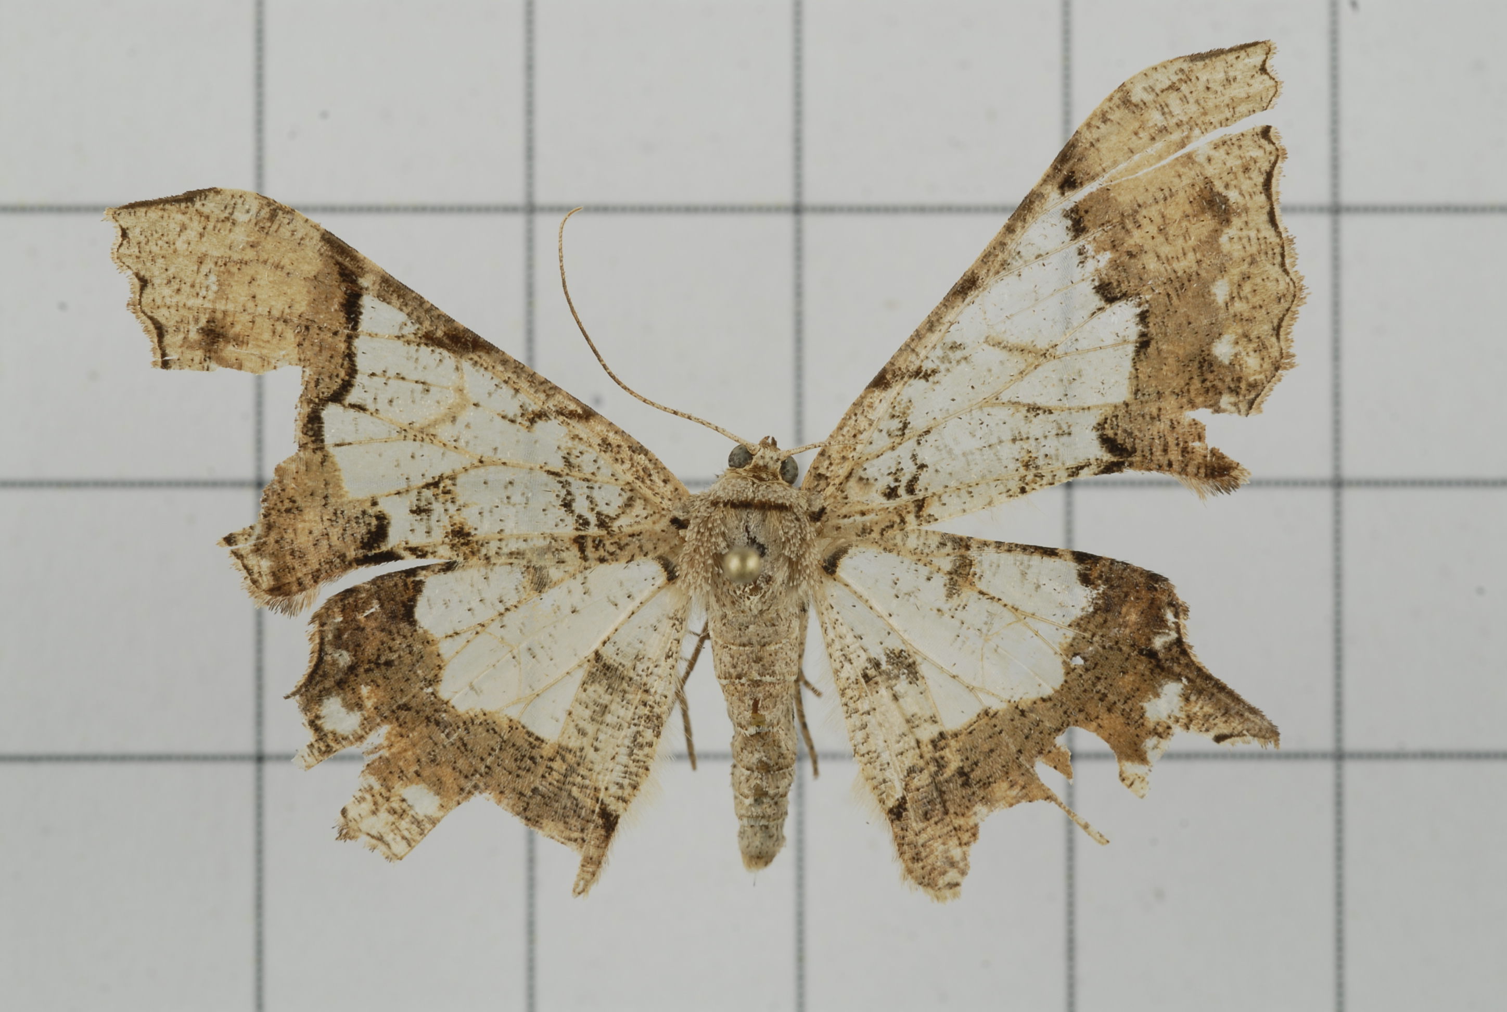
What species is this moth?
Krananda semihyalina
